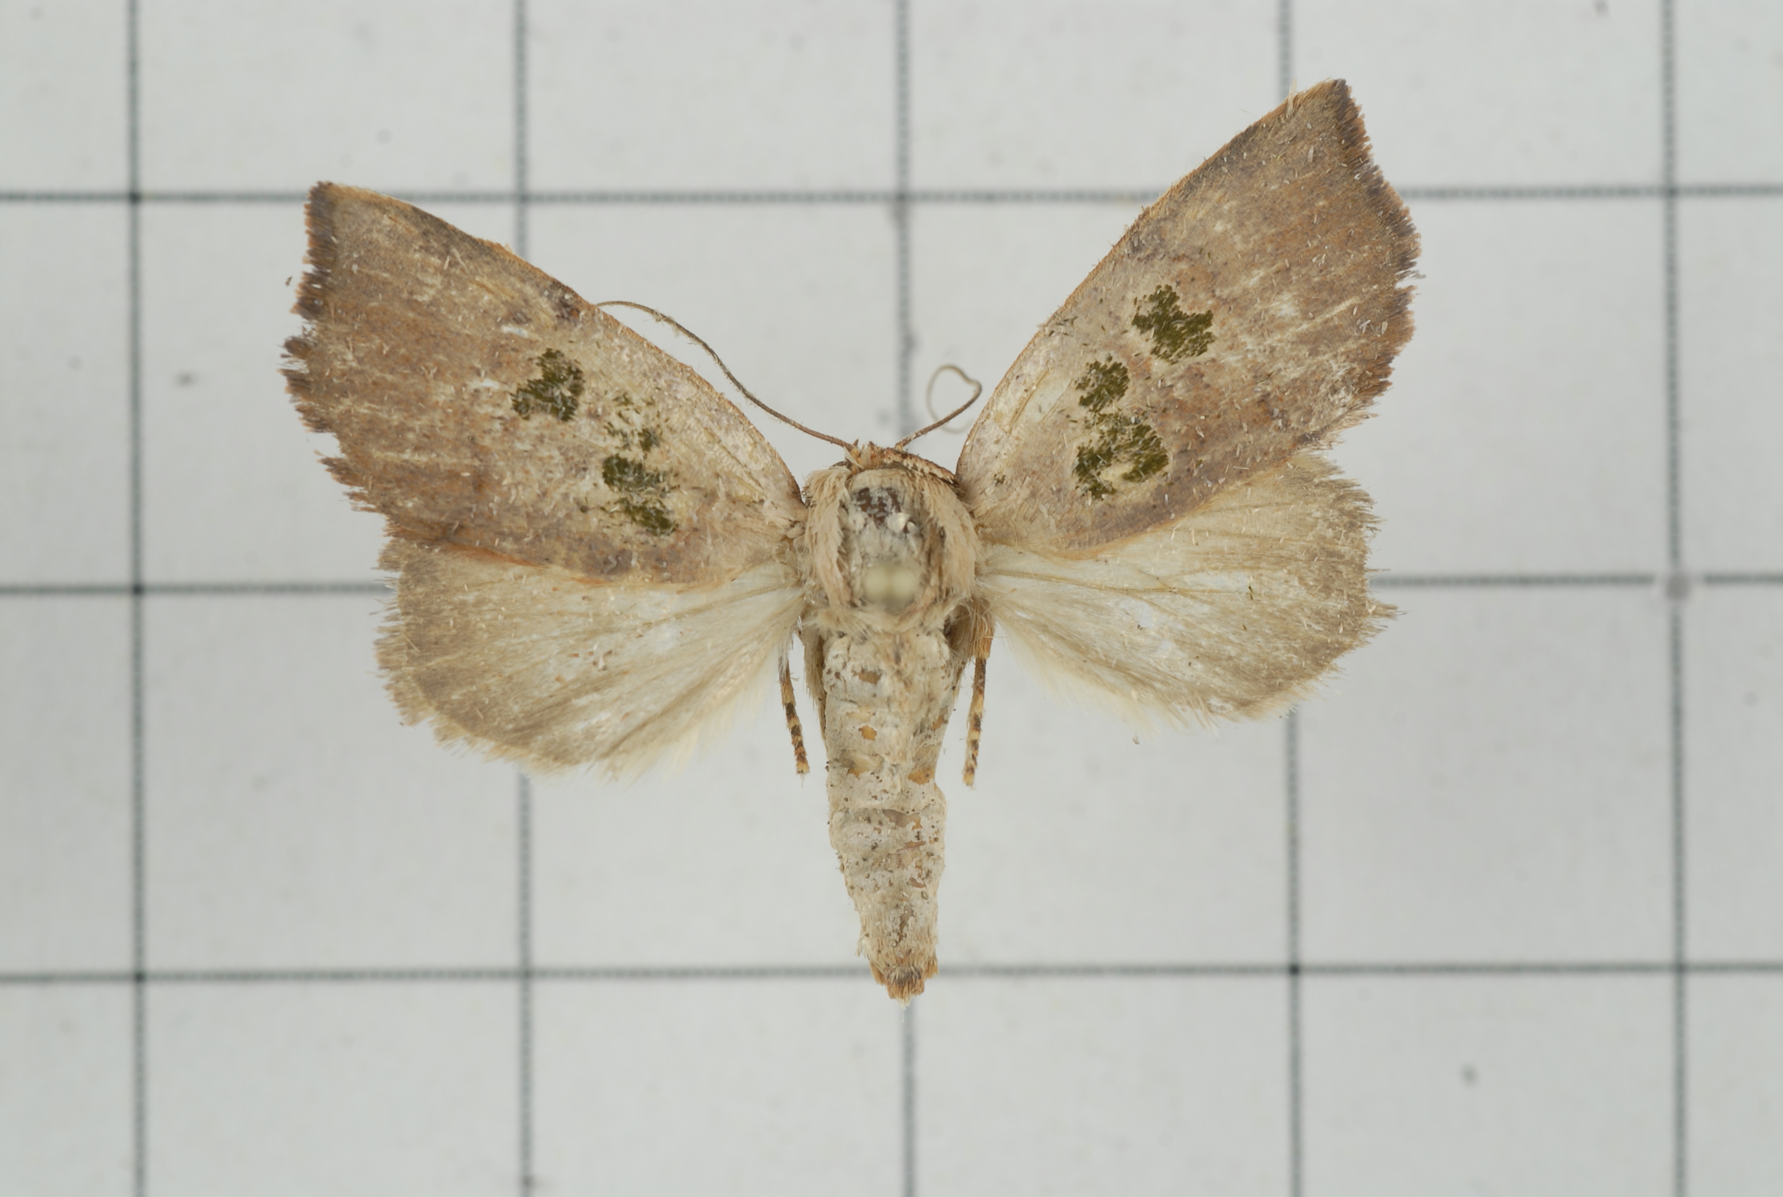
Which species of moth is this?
Xenochroa trimacula
